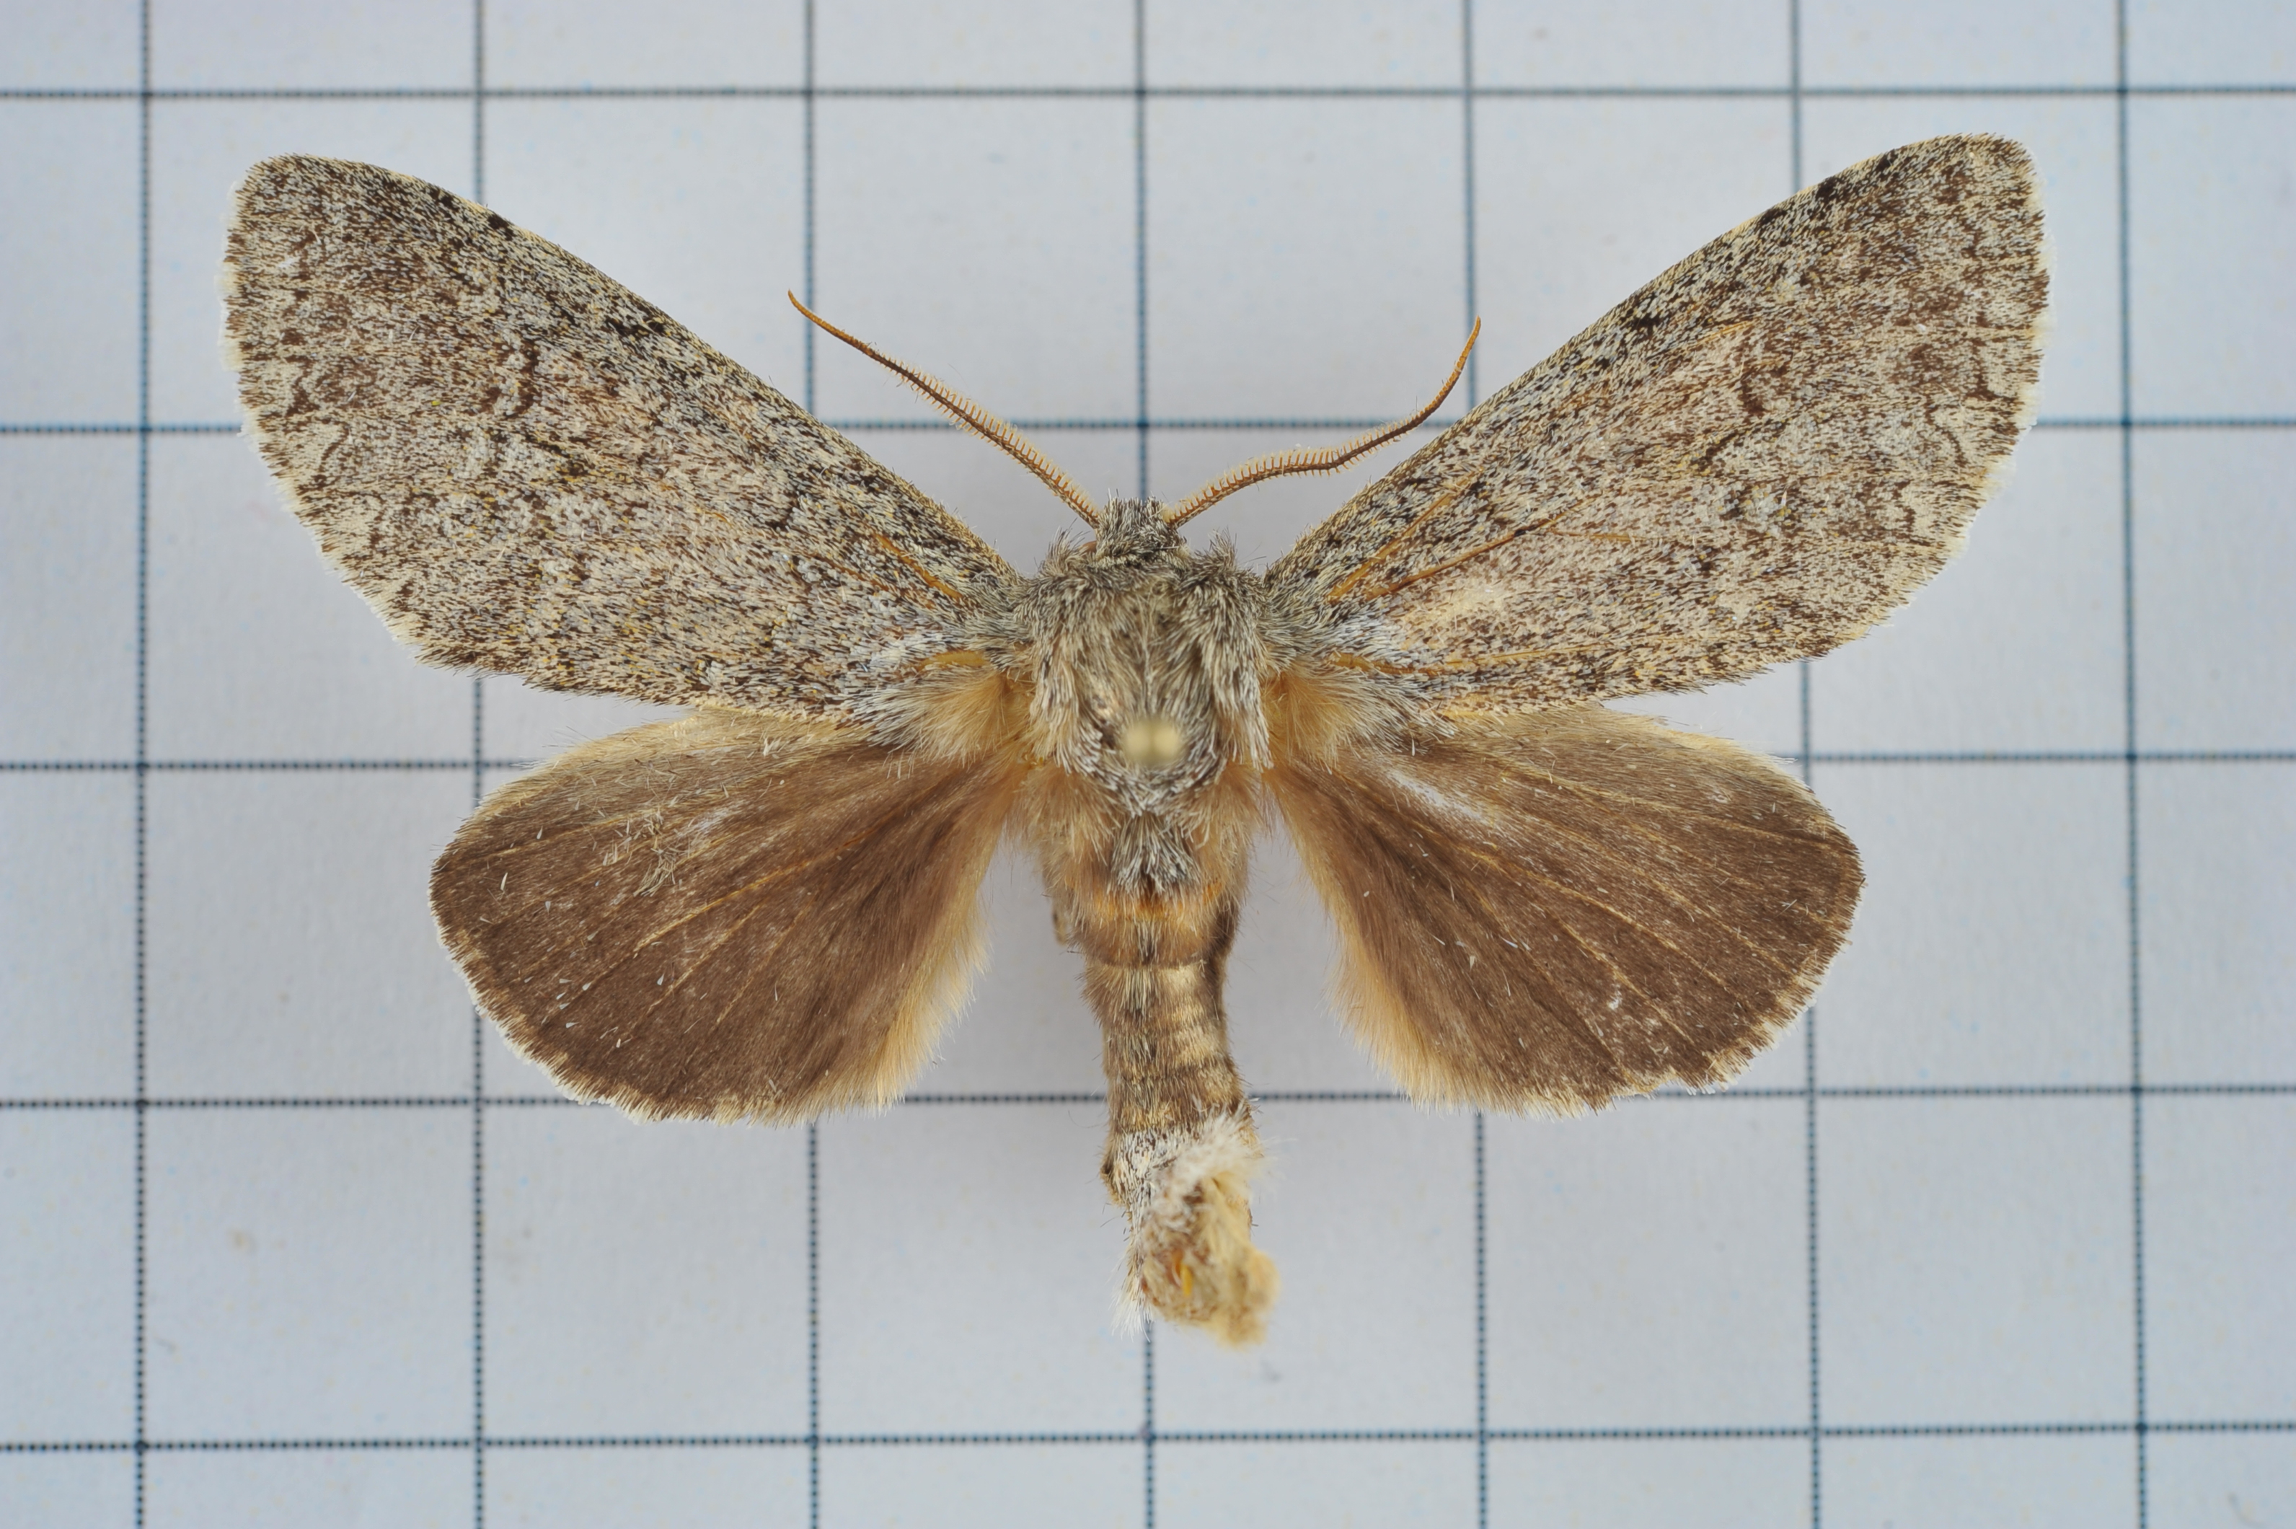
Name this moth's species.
Mesophalera sigmata
